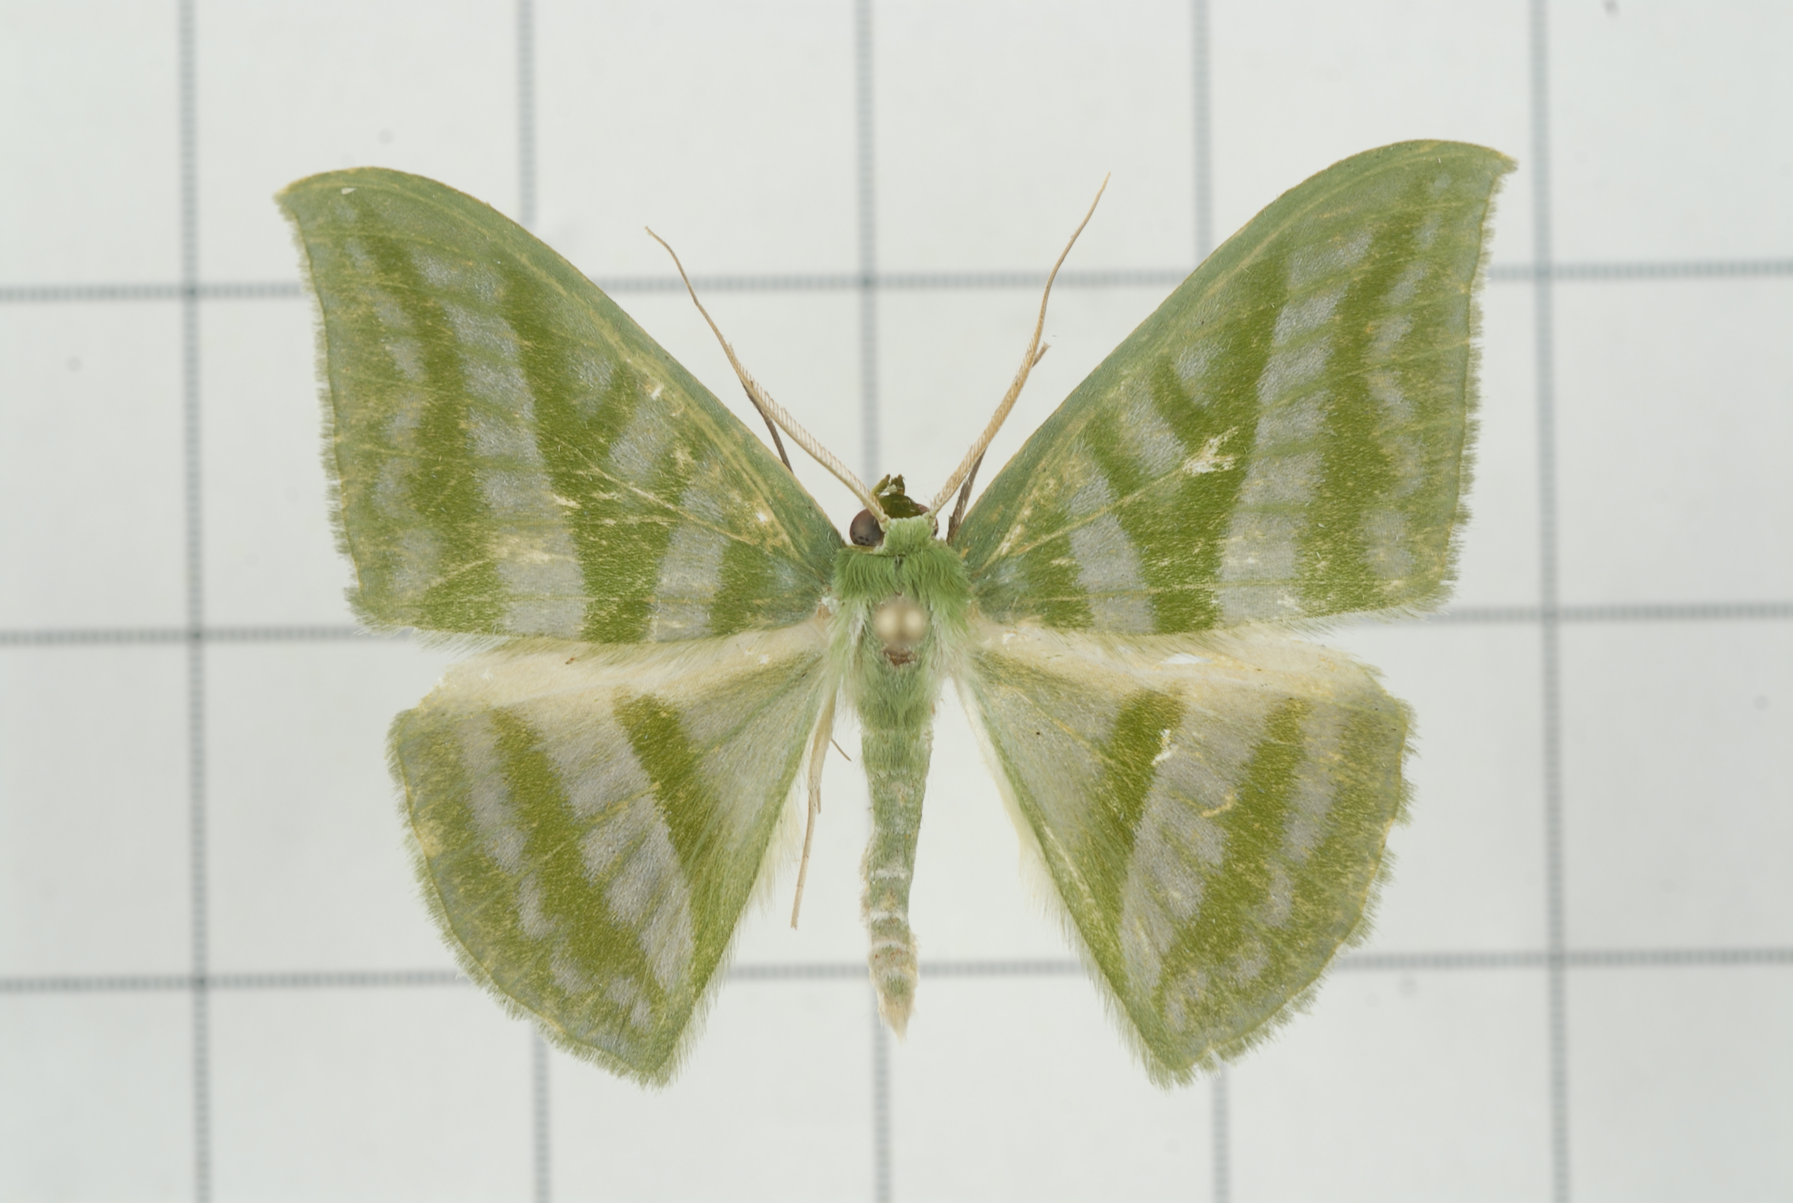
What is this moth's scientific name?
Mixochlora vittata vittata
